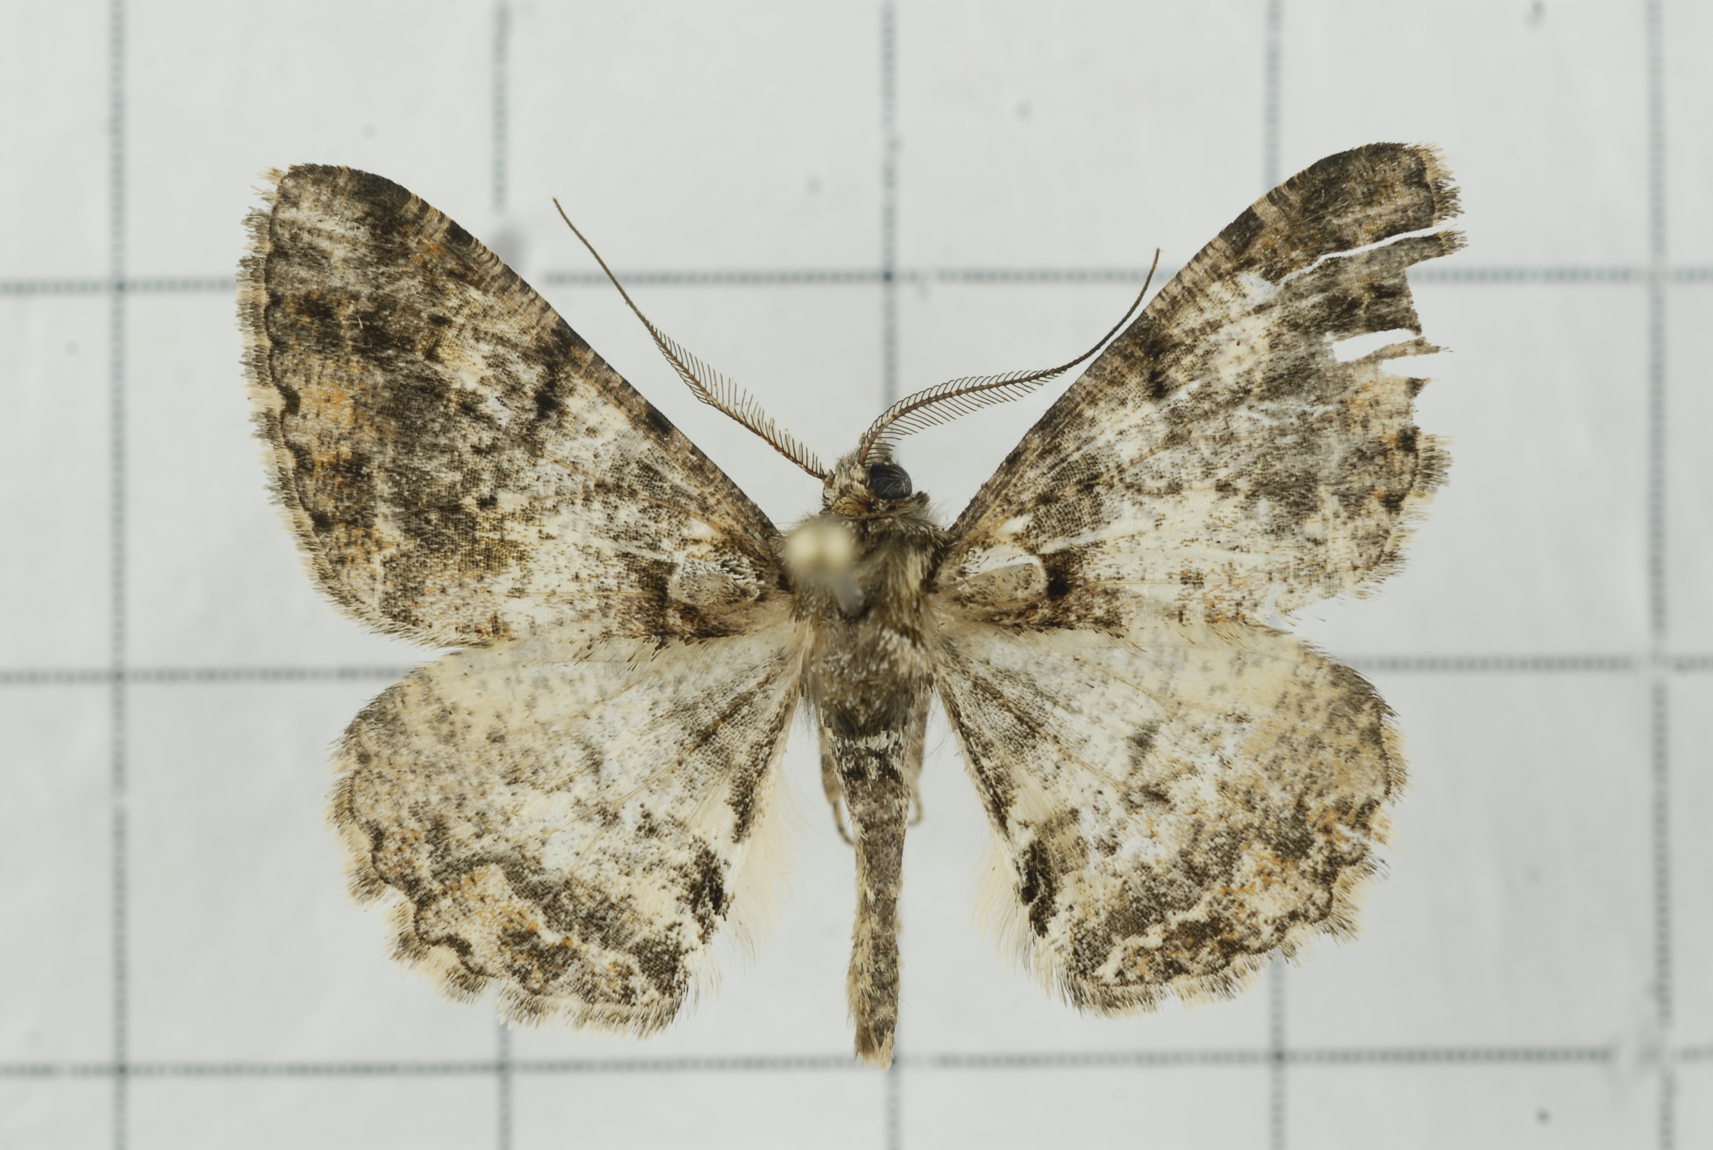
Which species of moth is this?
Alcis taiwanovariegata
